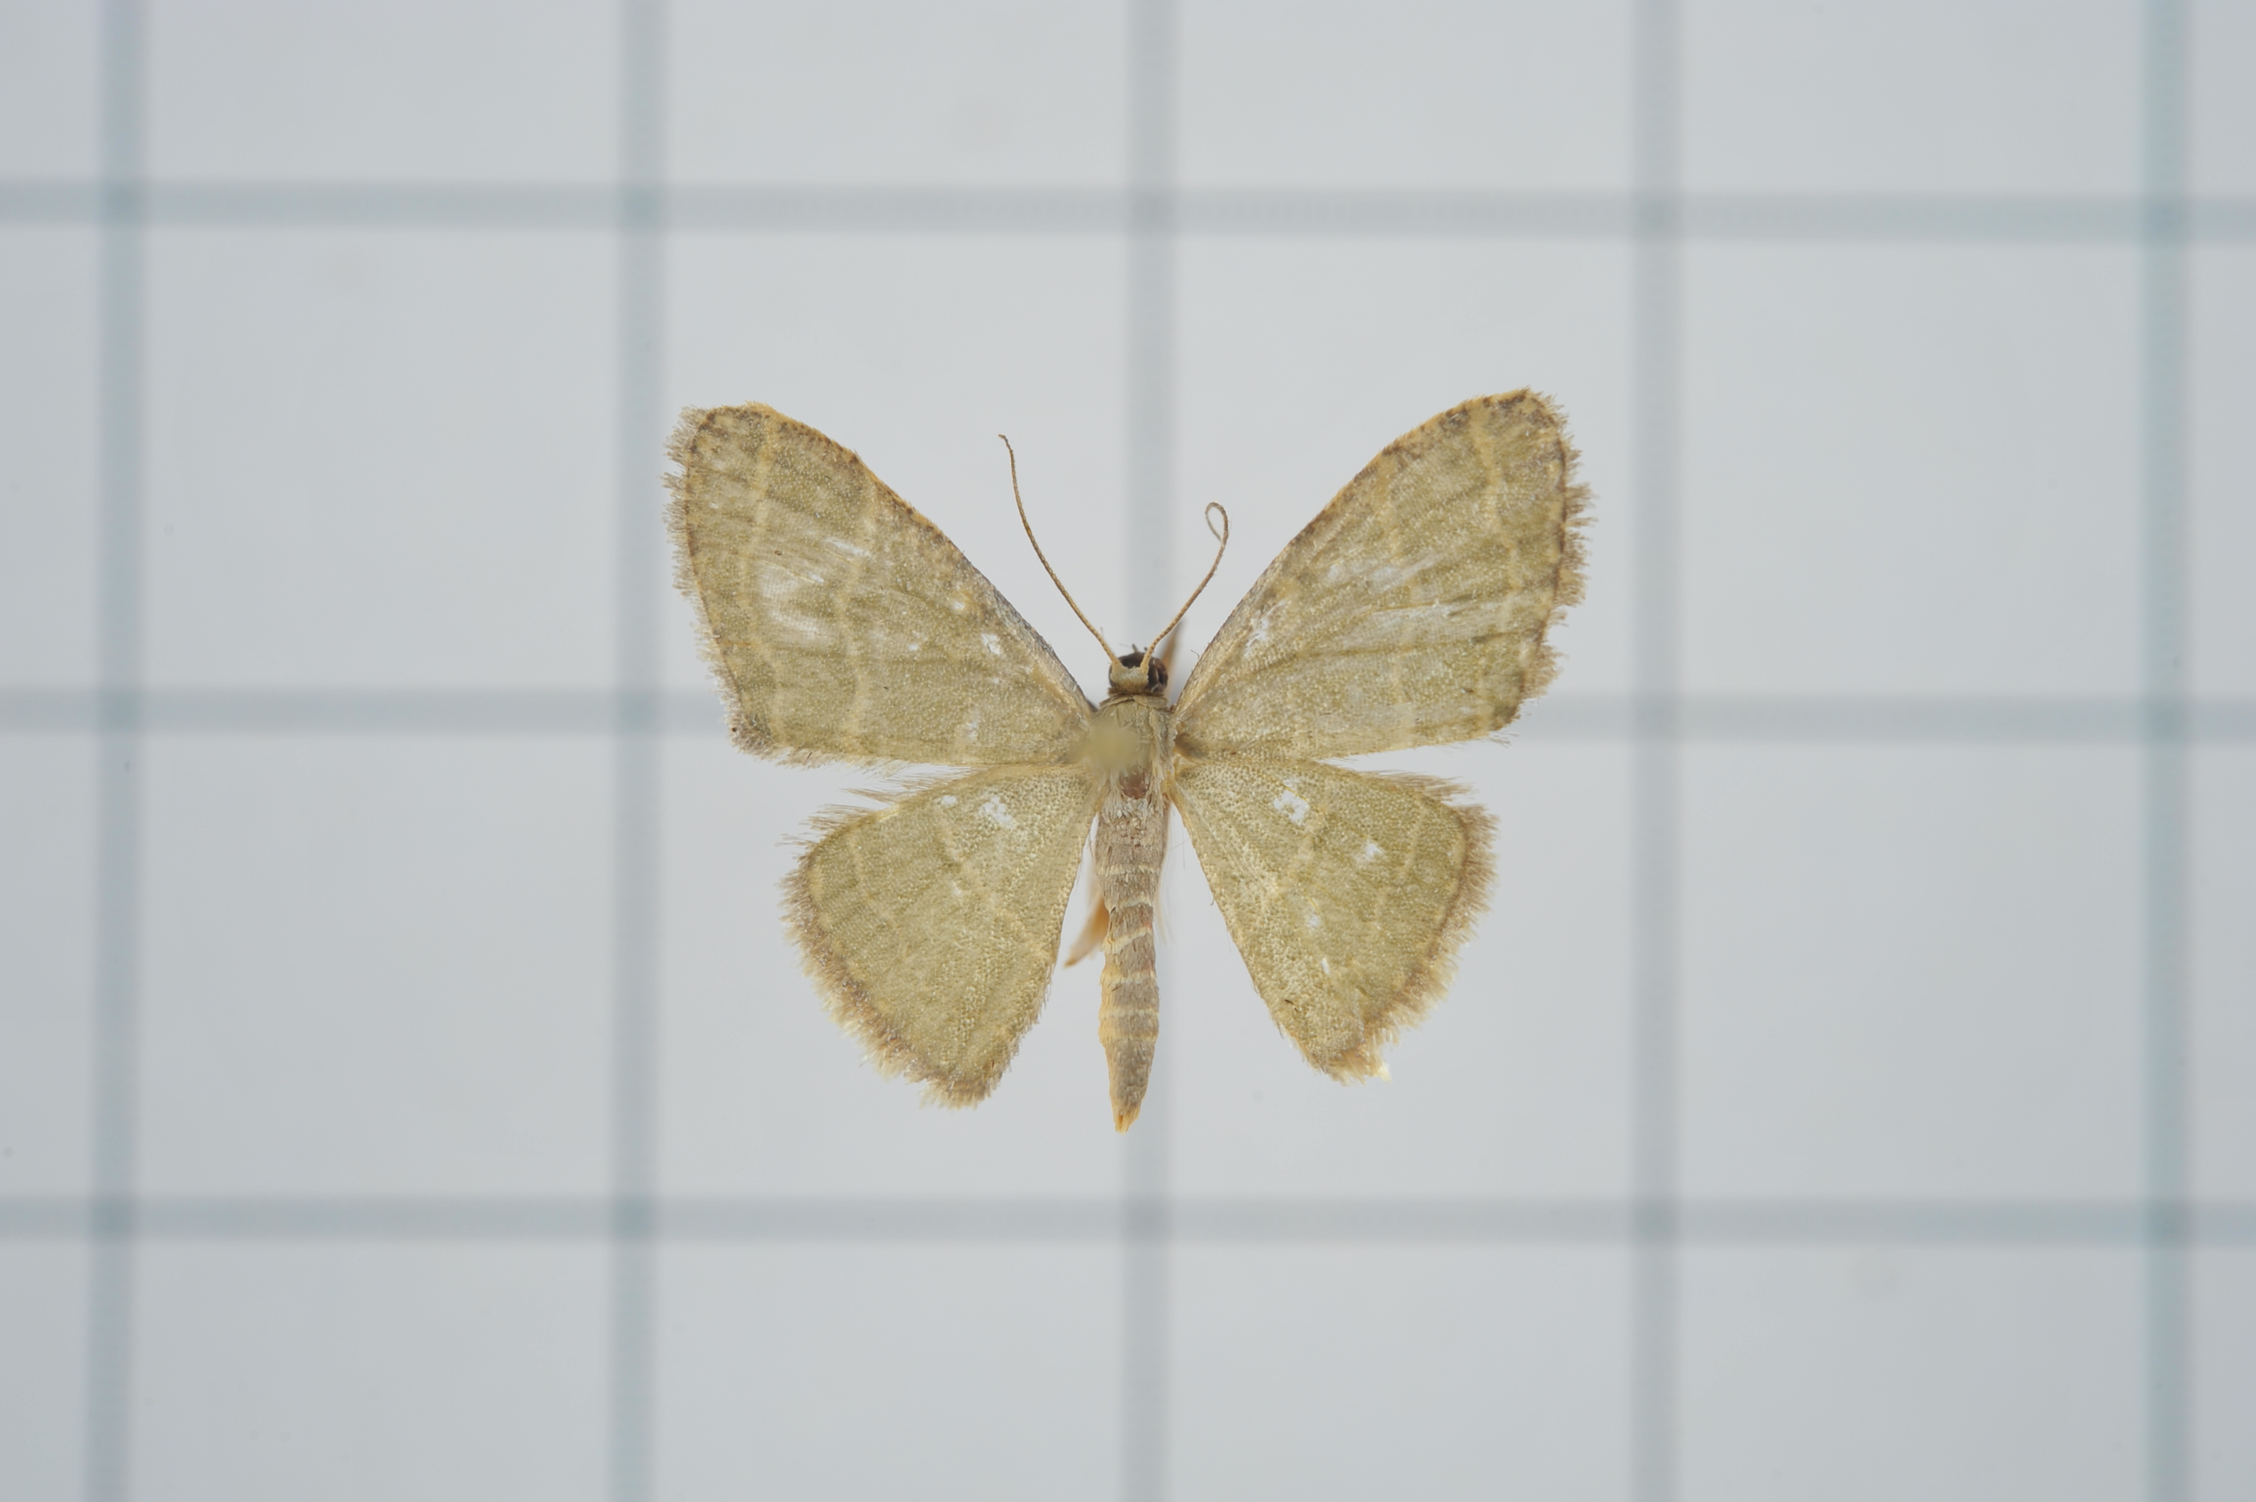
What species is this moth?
Lophophleps purpurea
